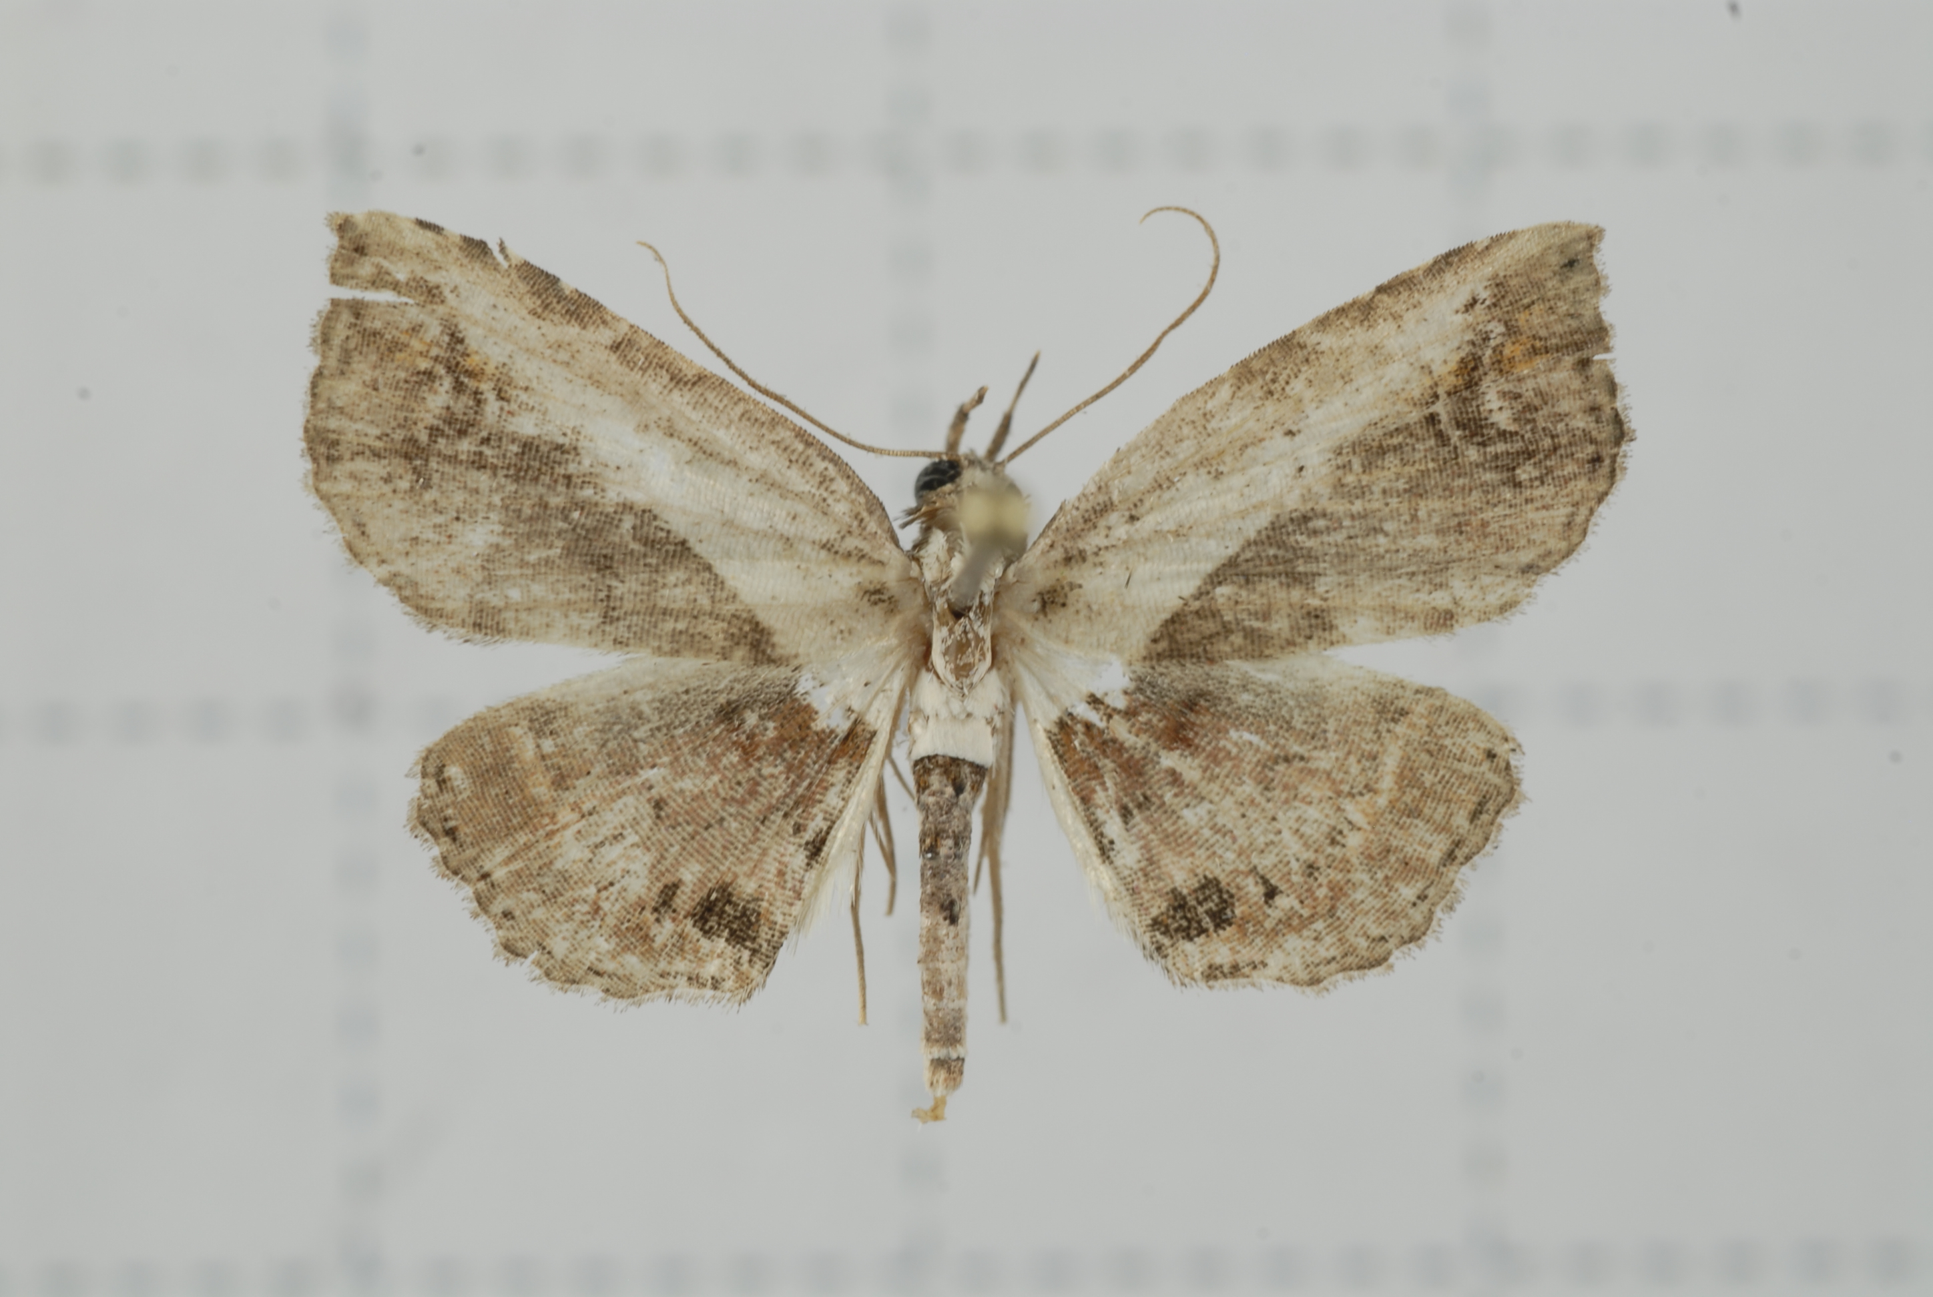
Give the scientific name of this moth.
Lophoruza albicostalis
